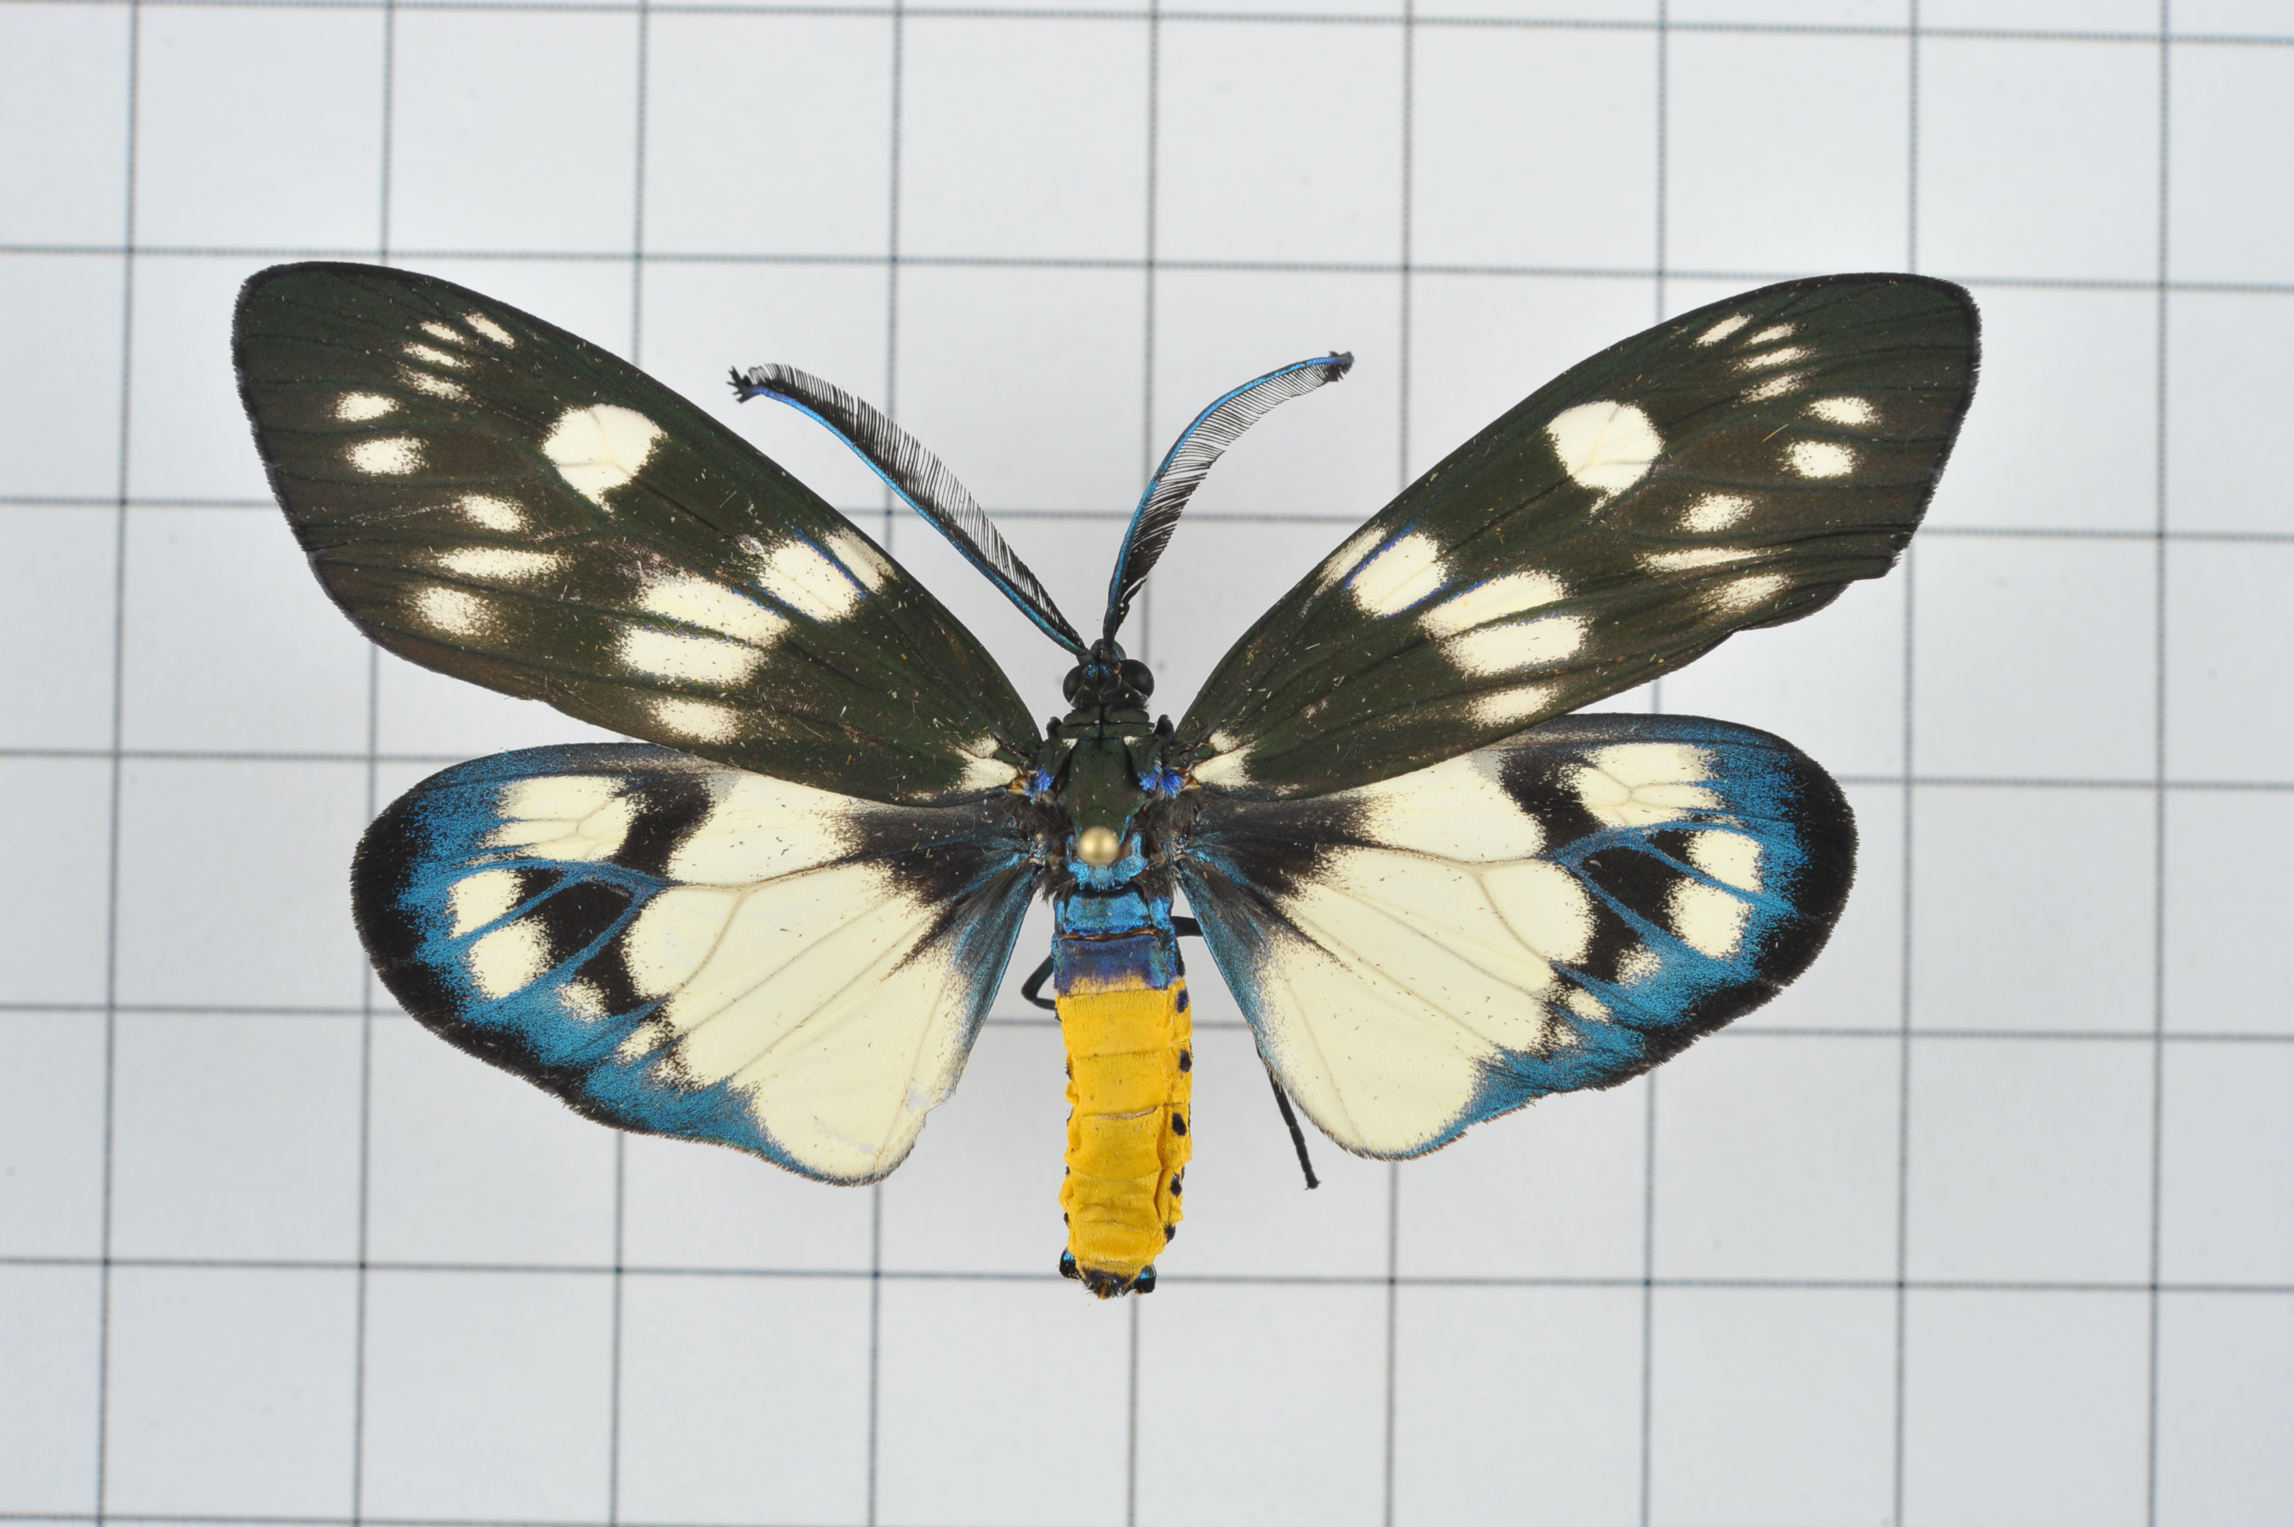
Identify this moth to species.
Eterusia aedea formosana
